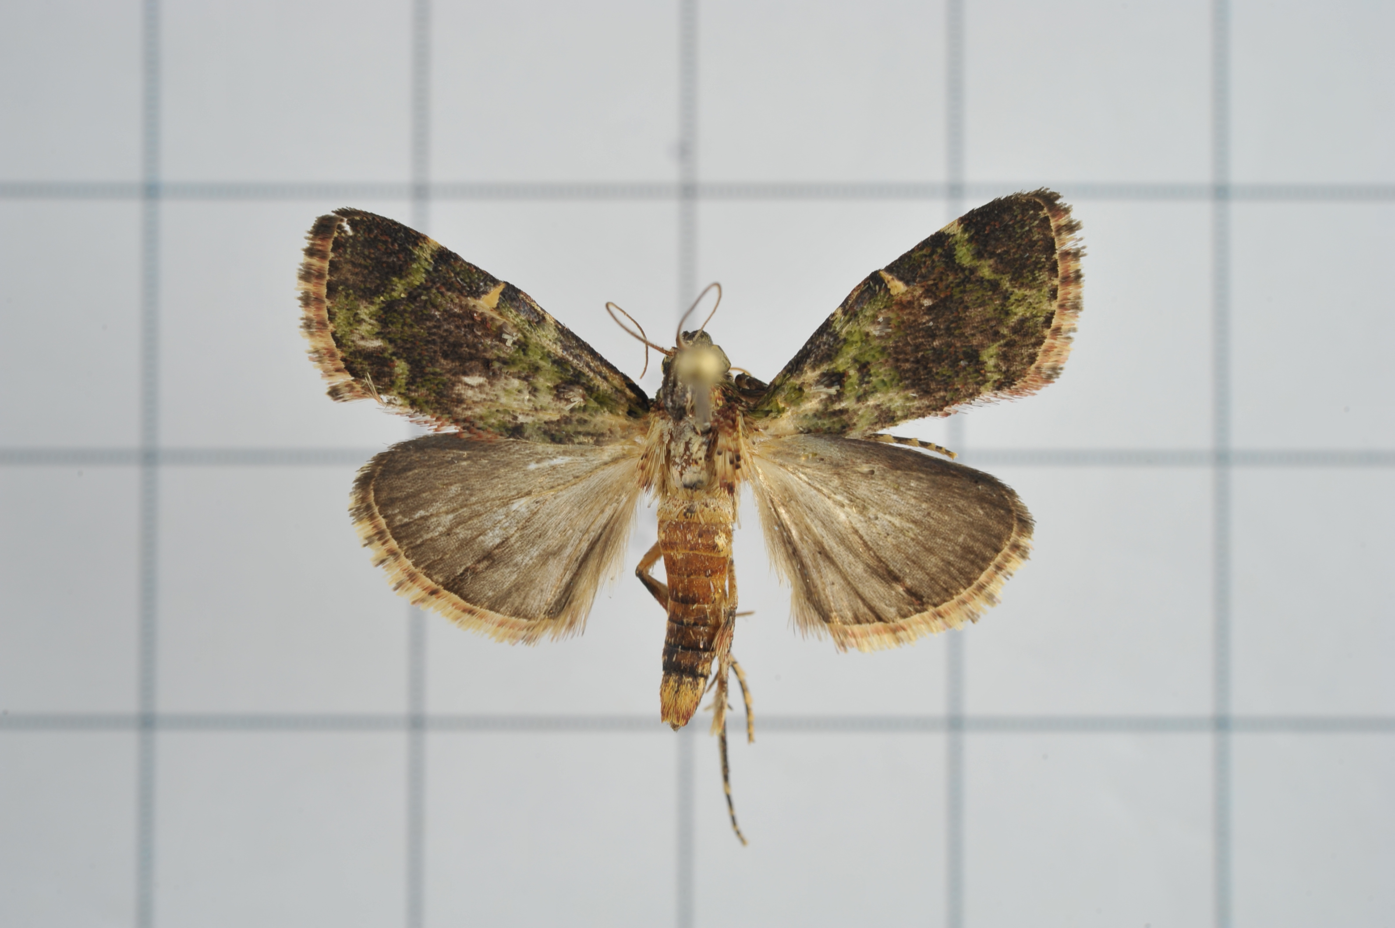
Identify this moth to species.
Orthaga olivacea
